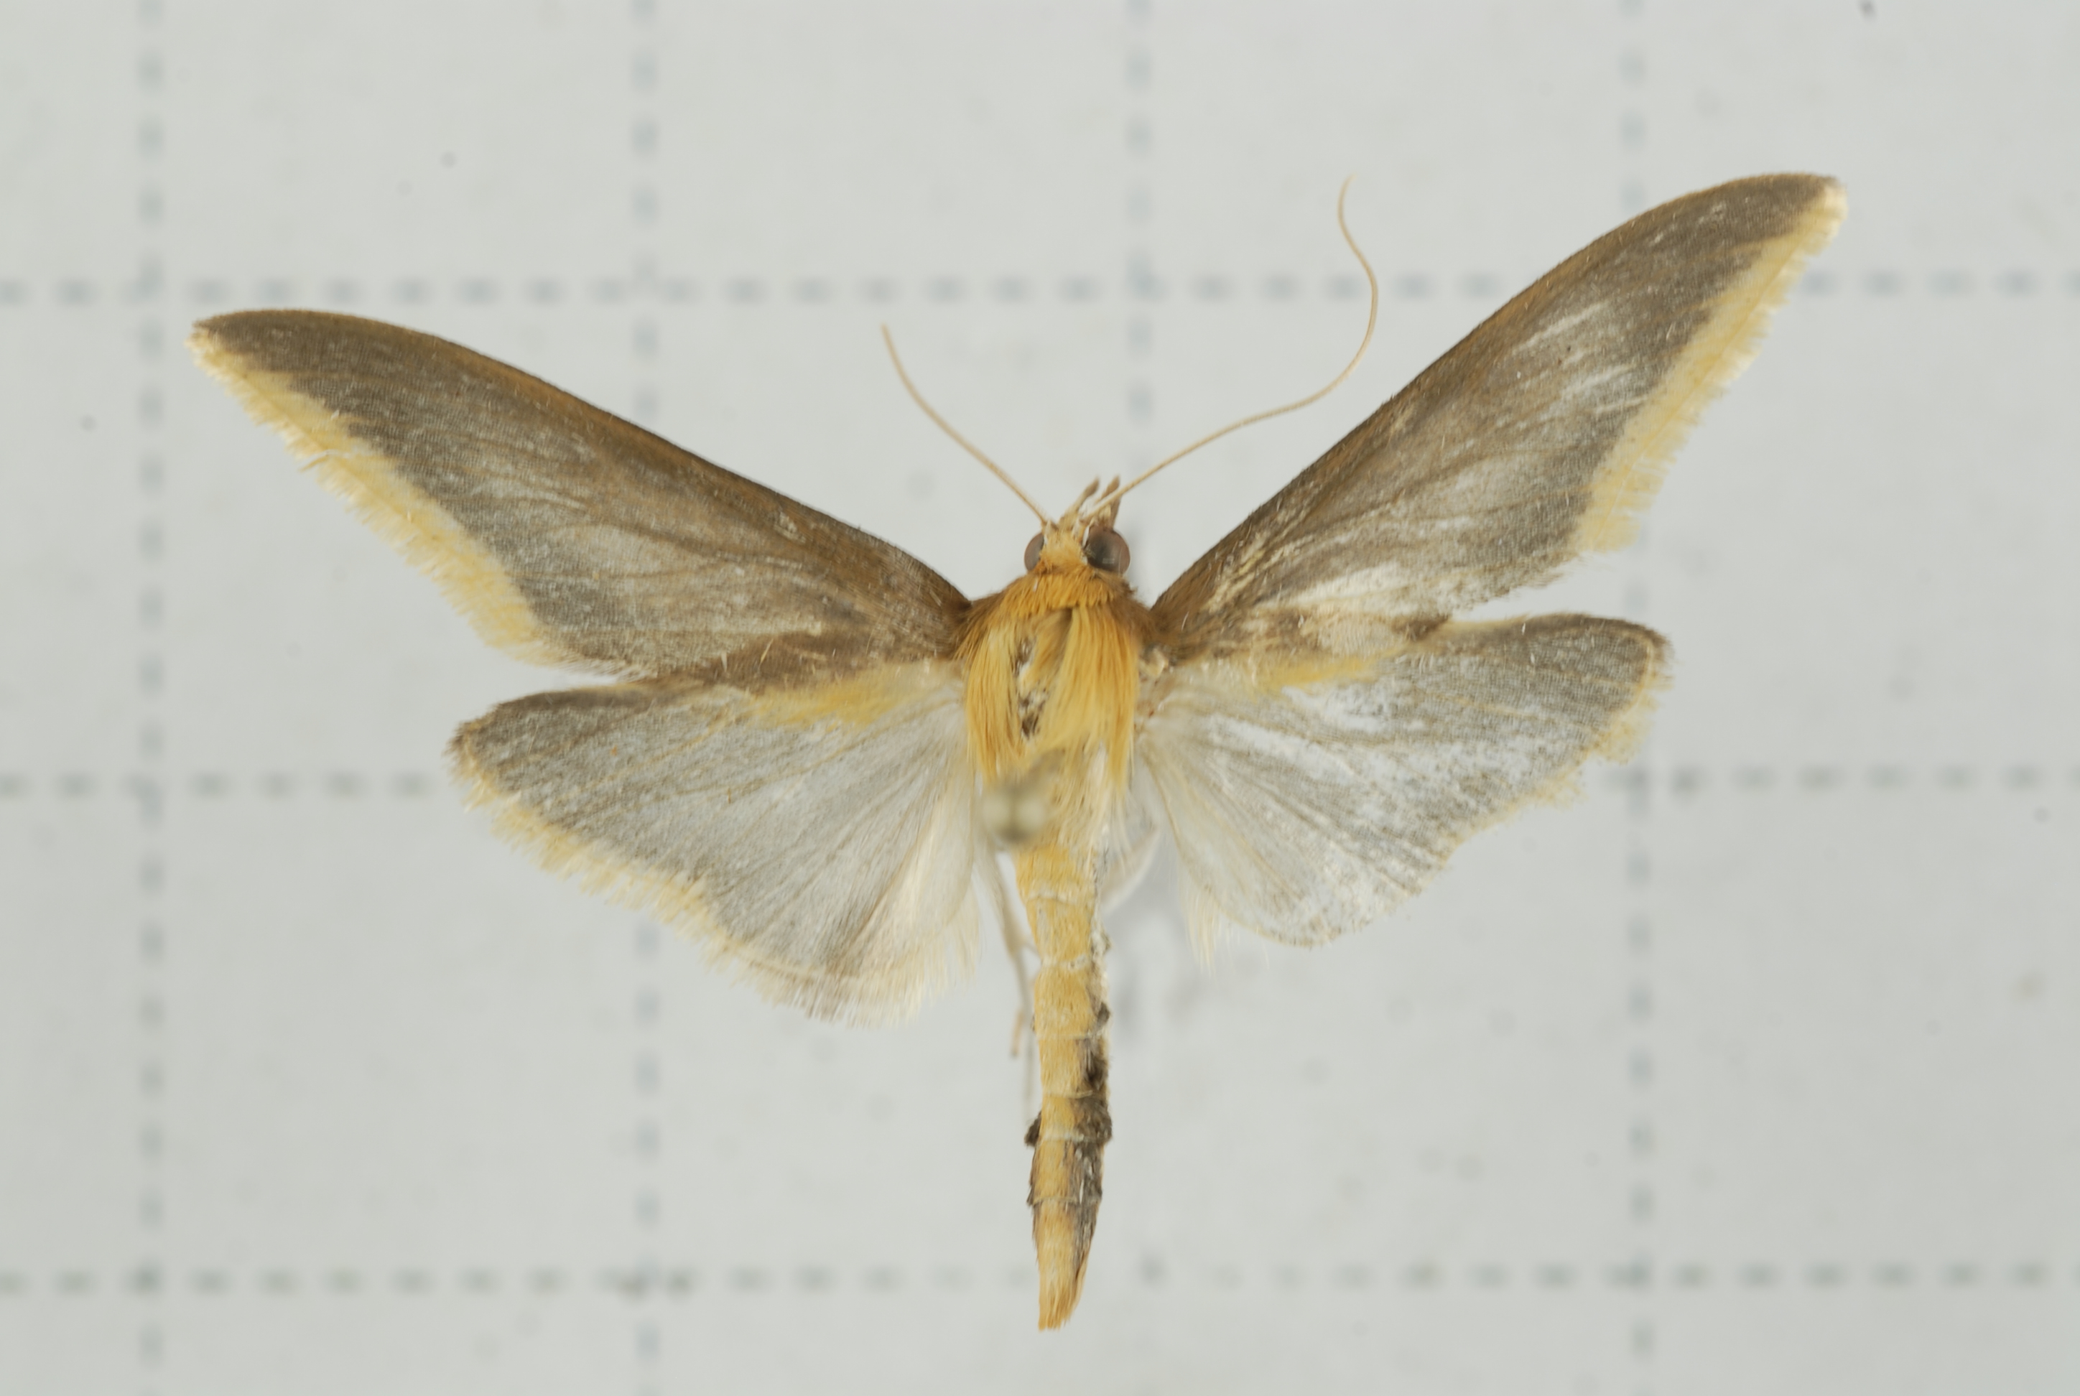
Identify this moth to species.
Circobotys aurealis
